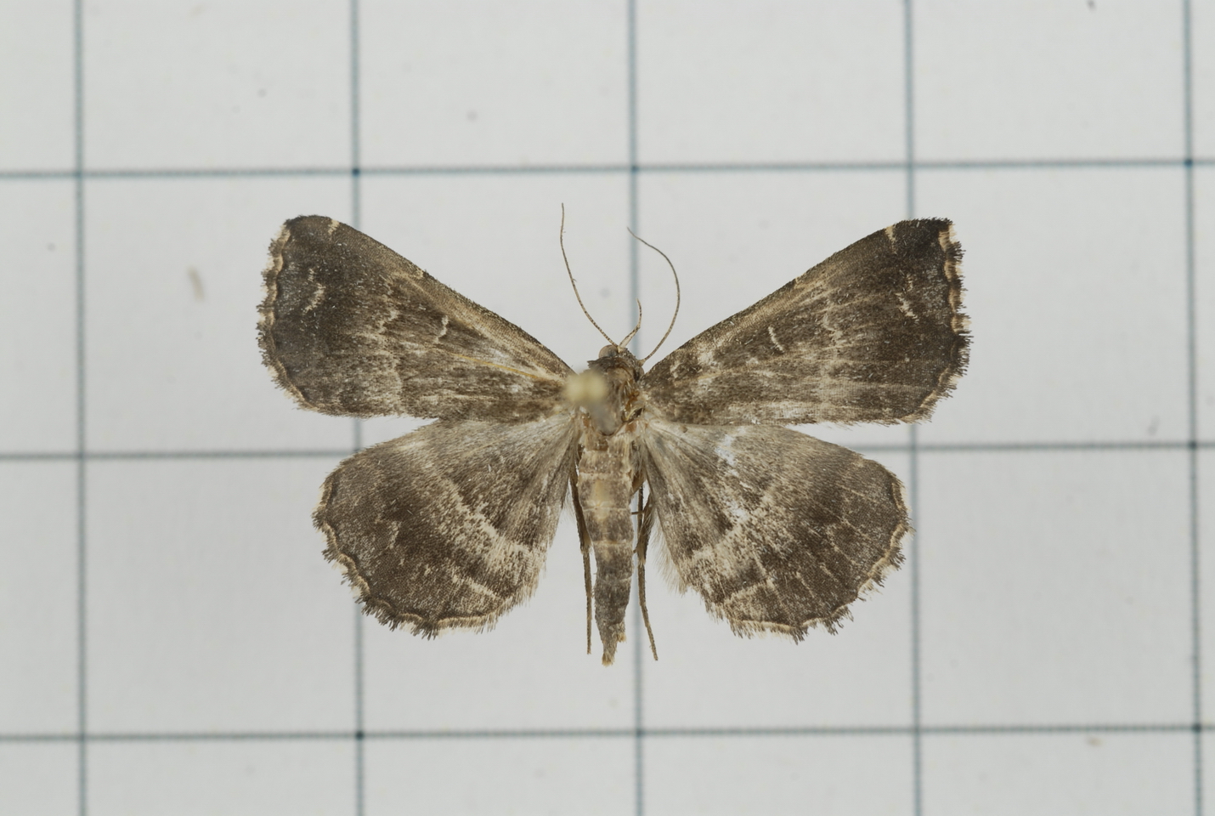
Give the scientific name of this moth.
Adrapsa mediana
